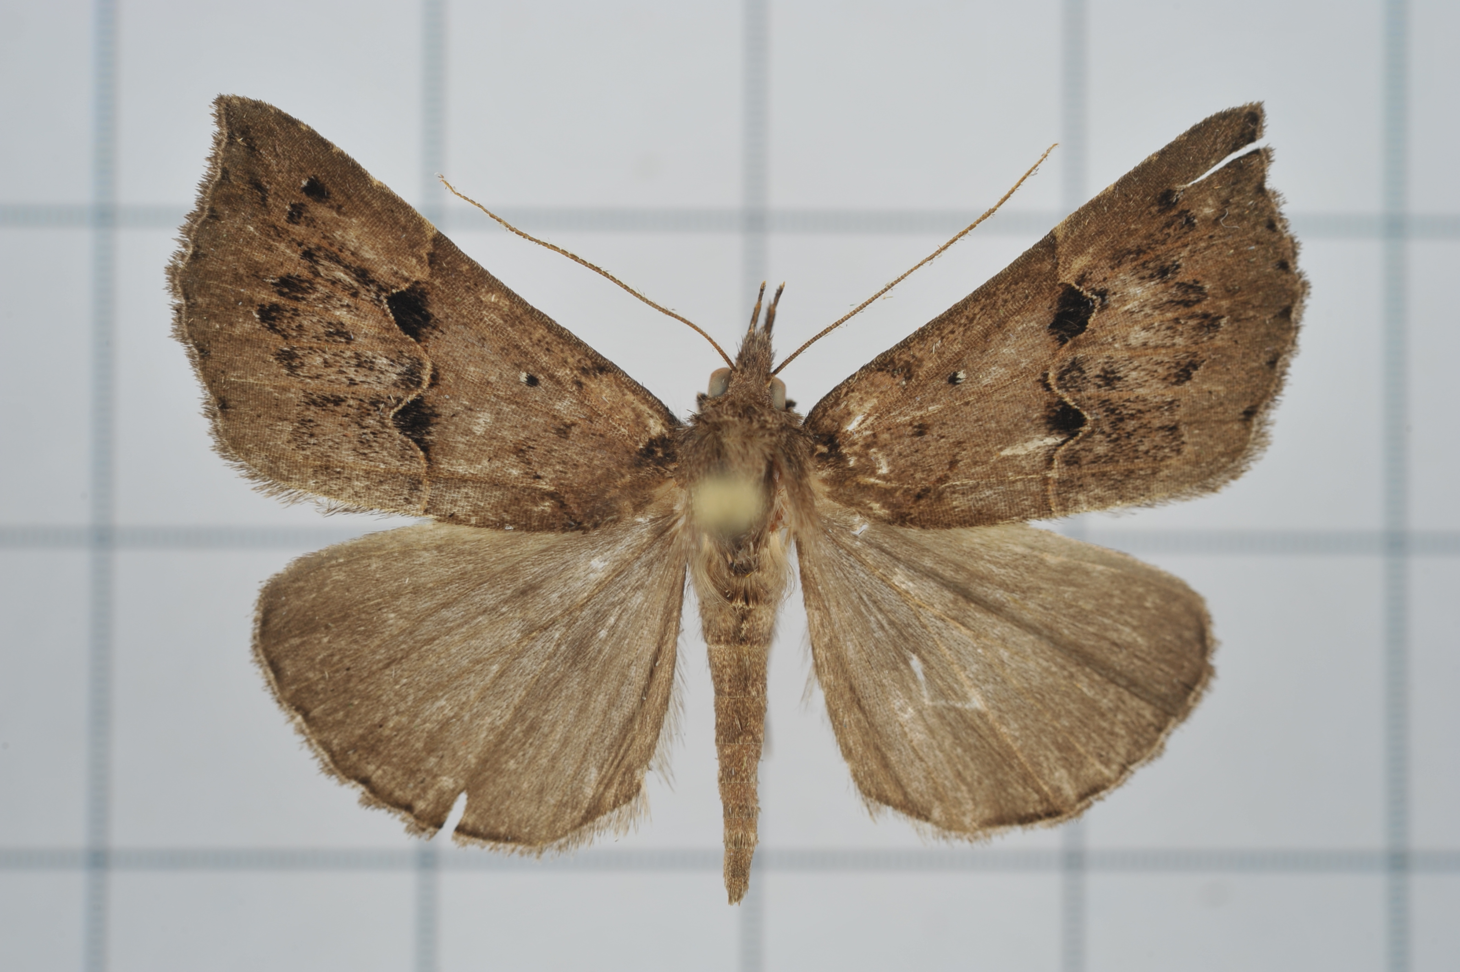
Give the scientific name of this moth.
Hypena sinuosa
